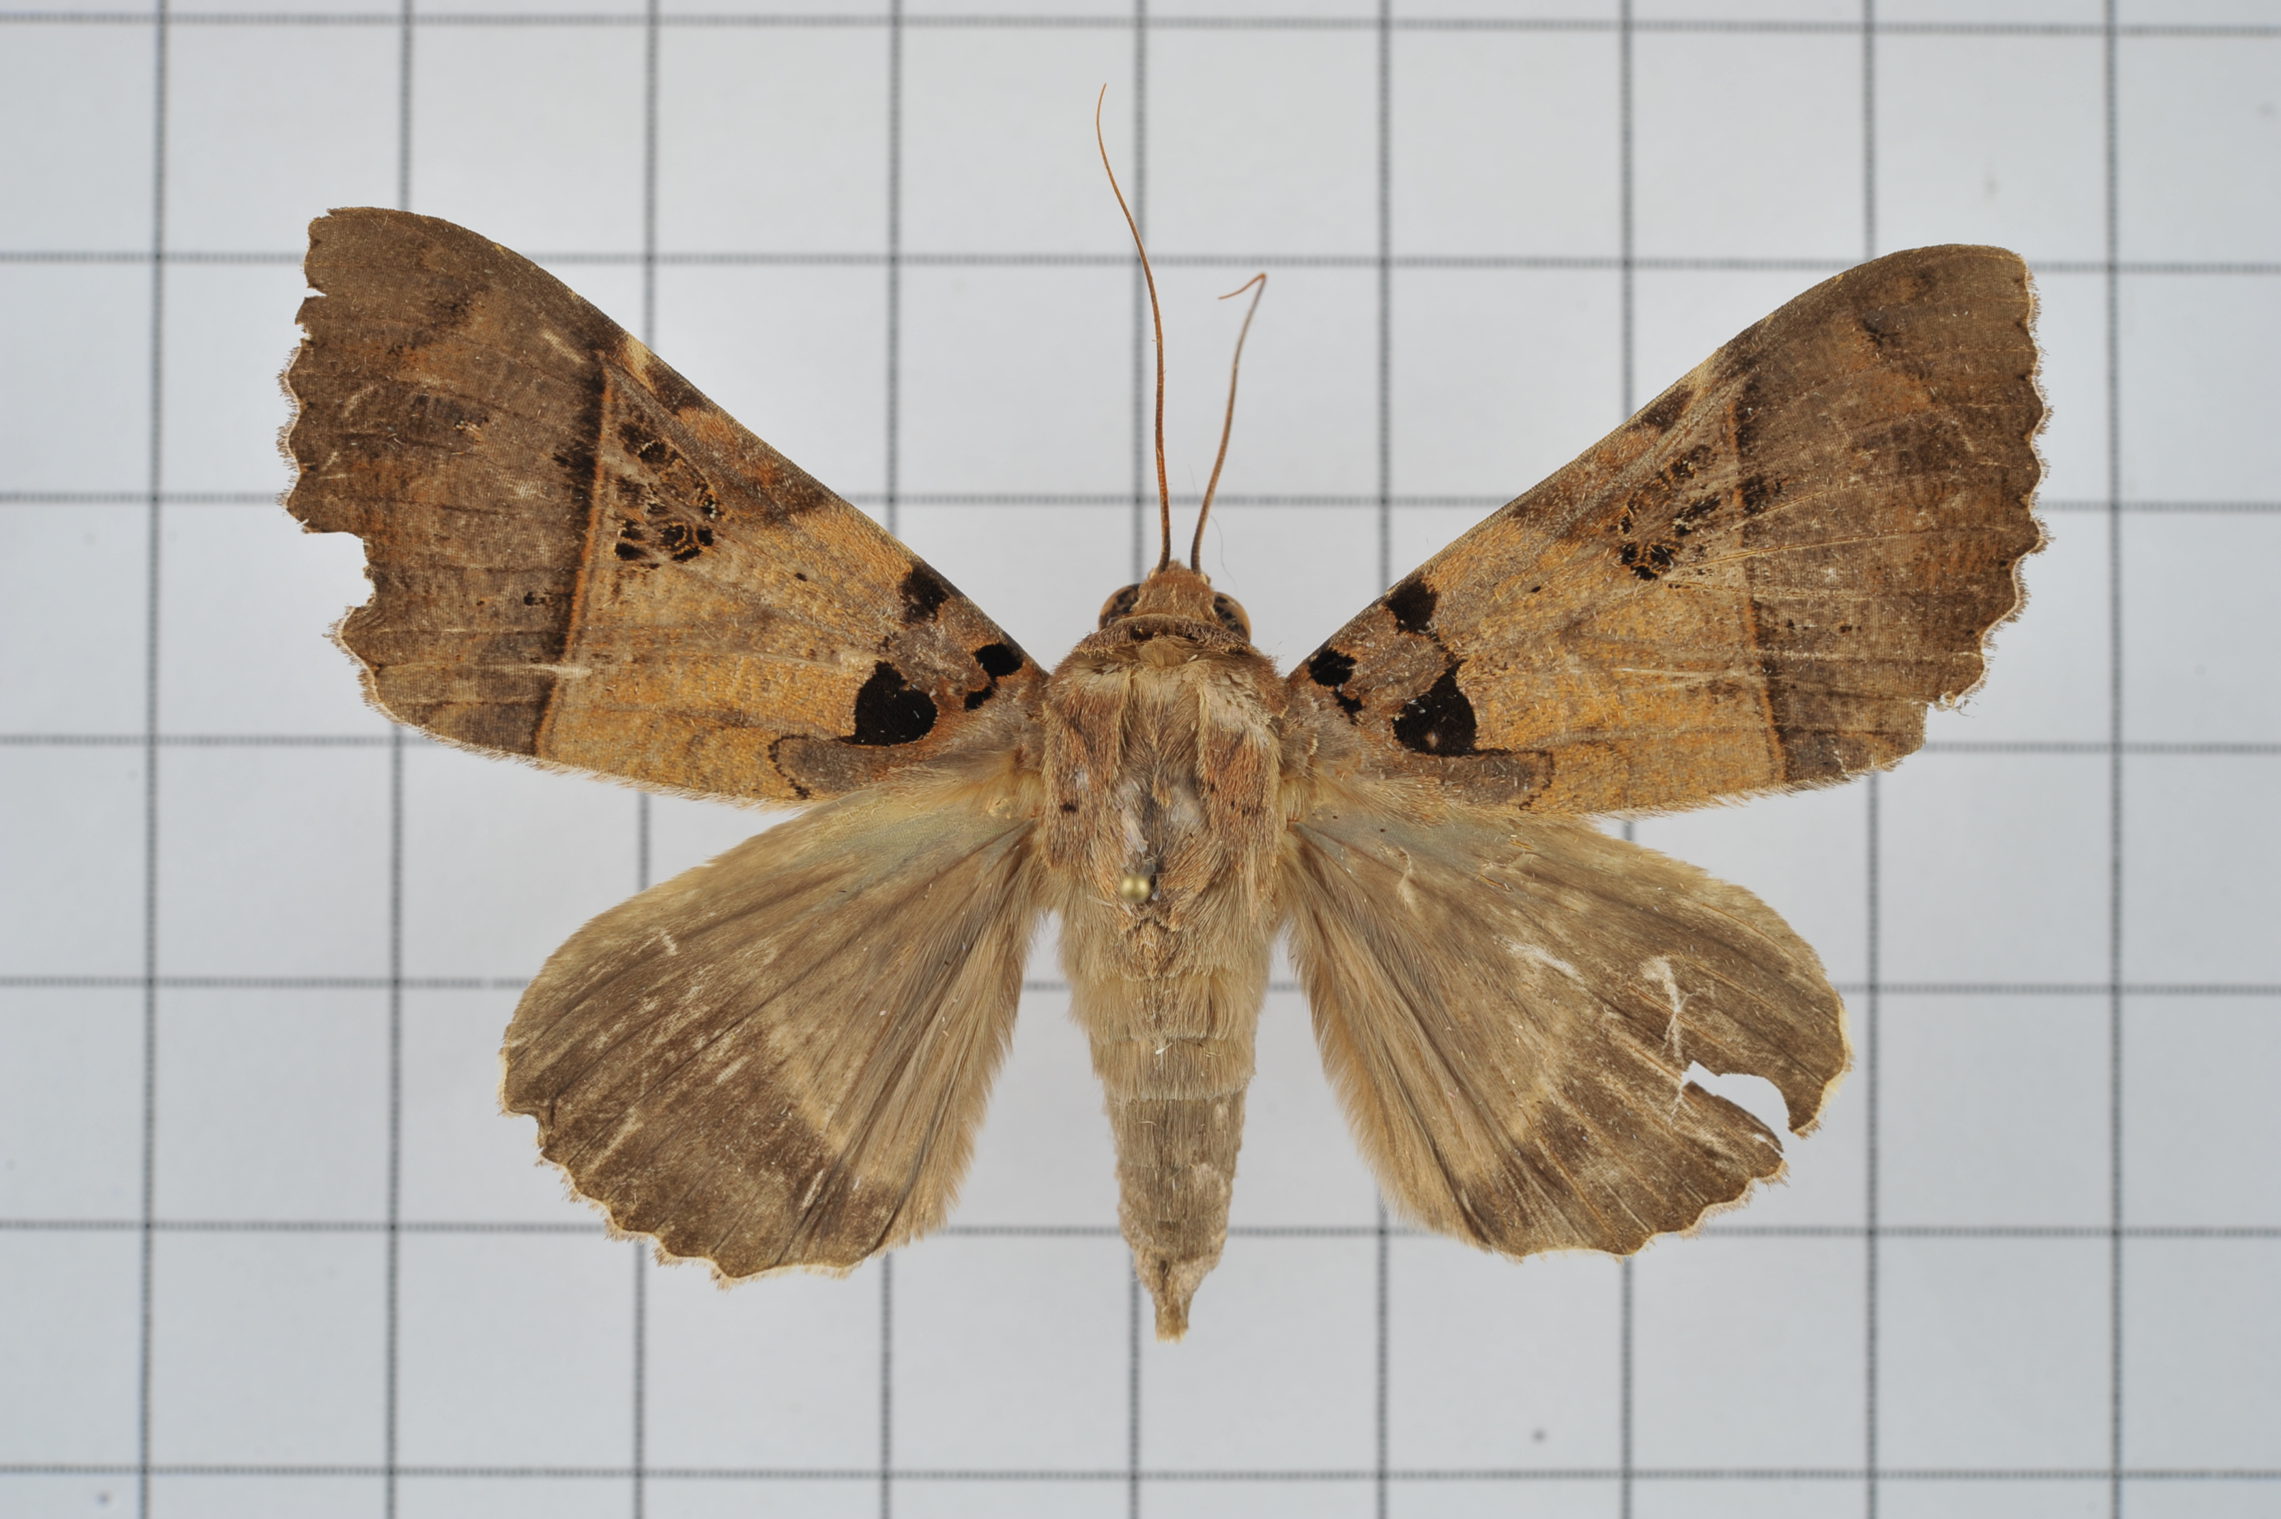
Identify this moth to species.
Serrodes campana
